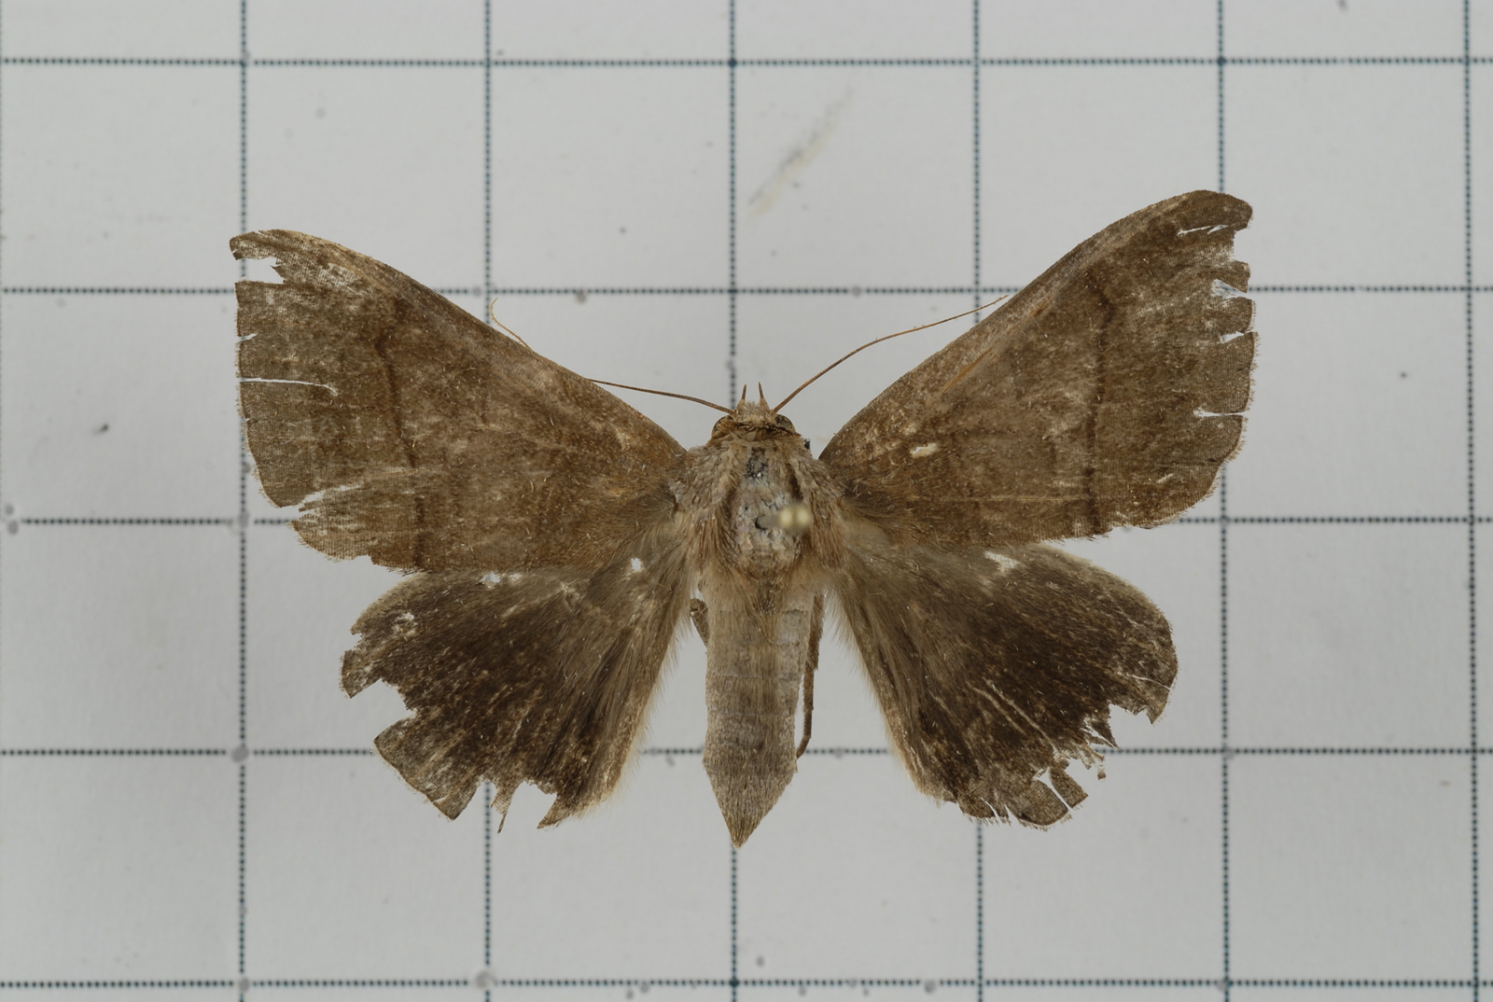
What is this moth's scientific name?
Bastilla absentimacula
